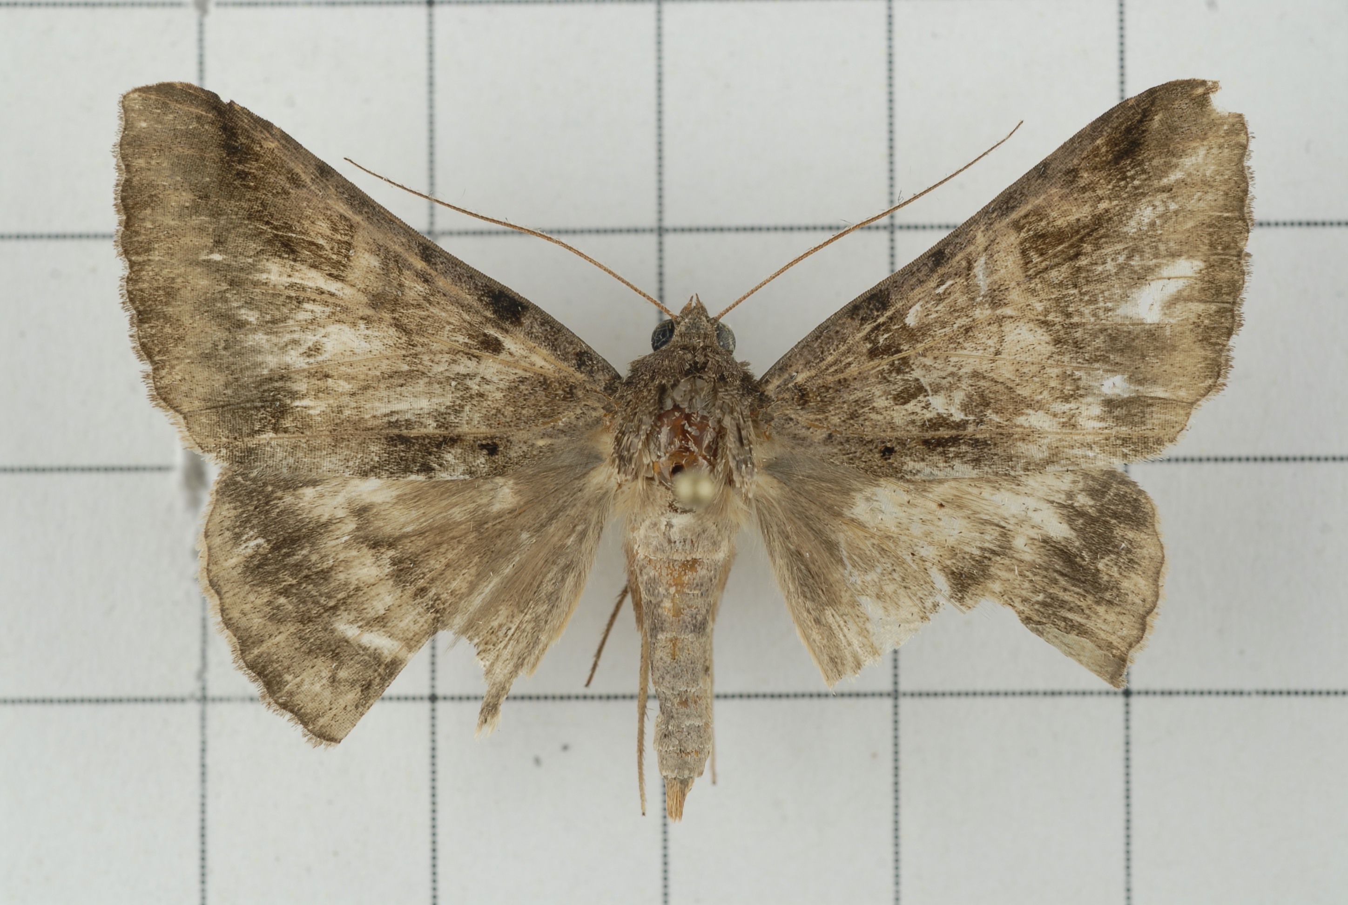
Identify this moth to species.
Mocis undata
